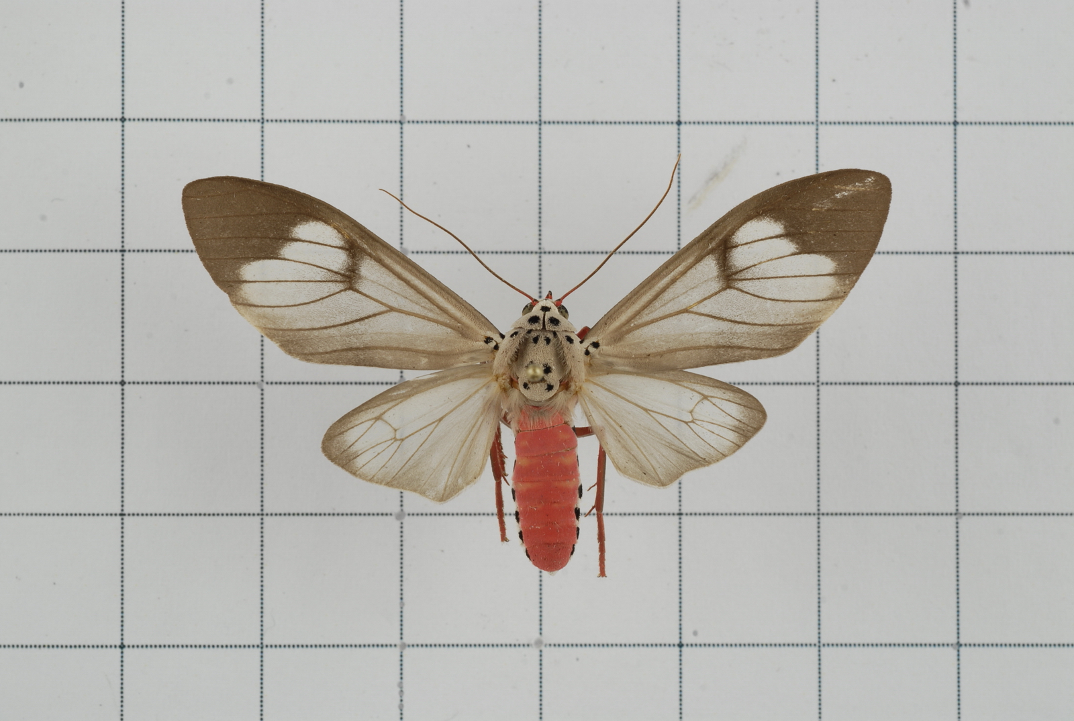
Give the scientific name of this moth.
Amerila astreus
